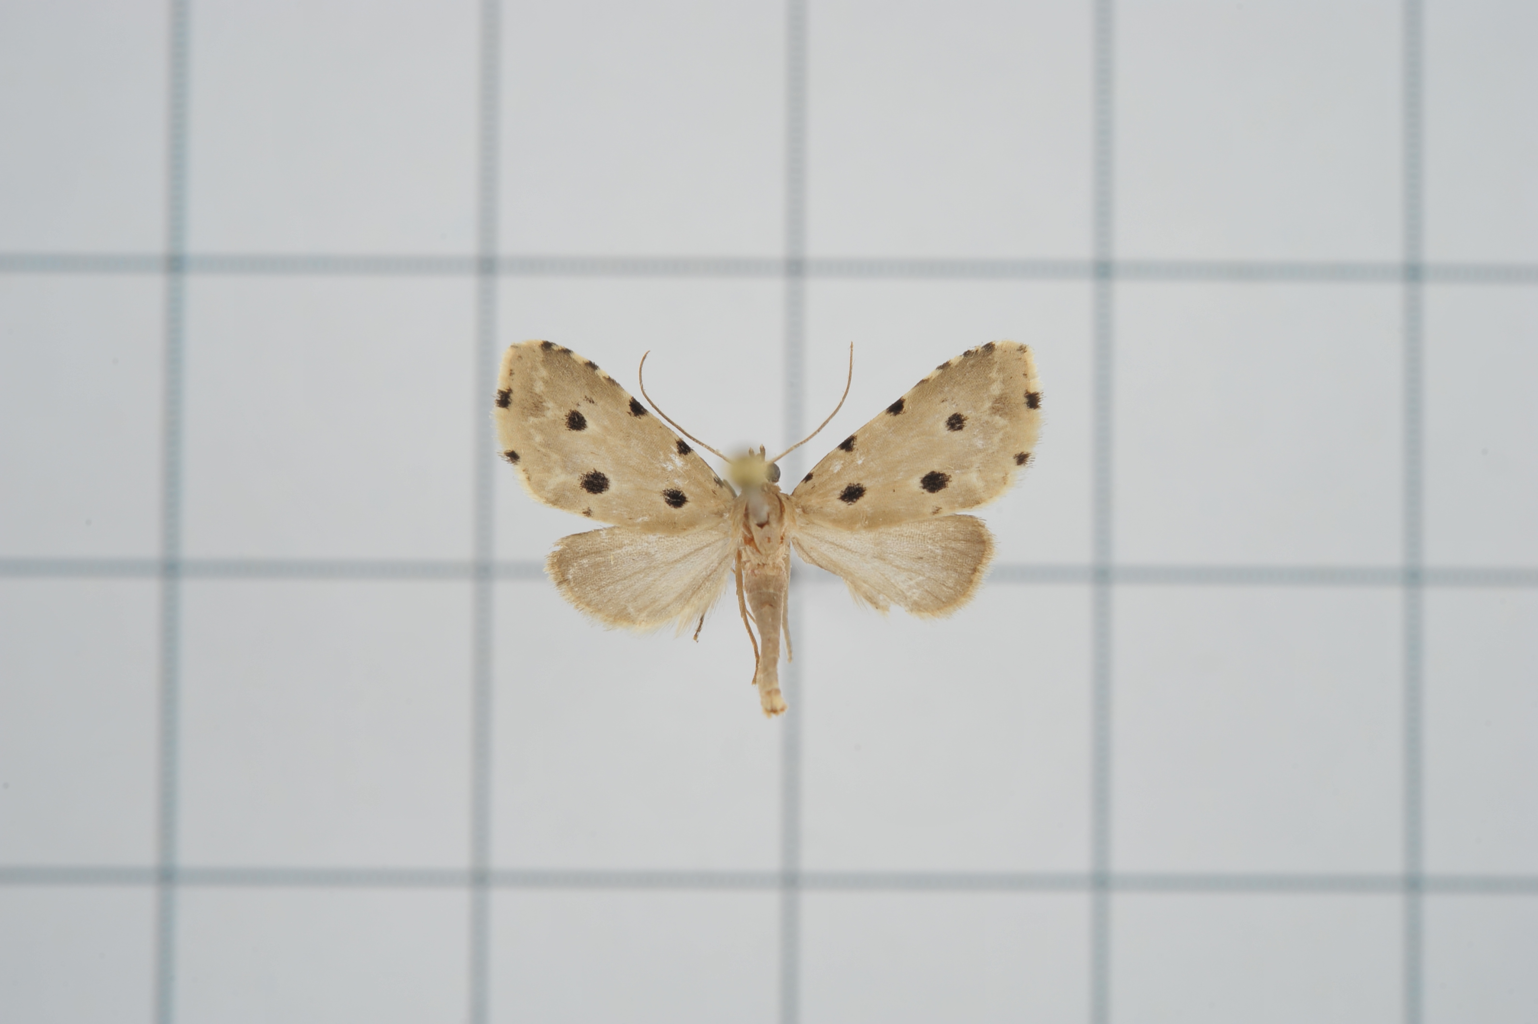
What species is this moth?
Metaemene atrigutta
